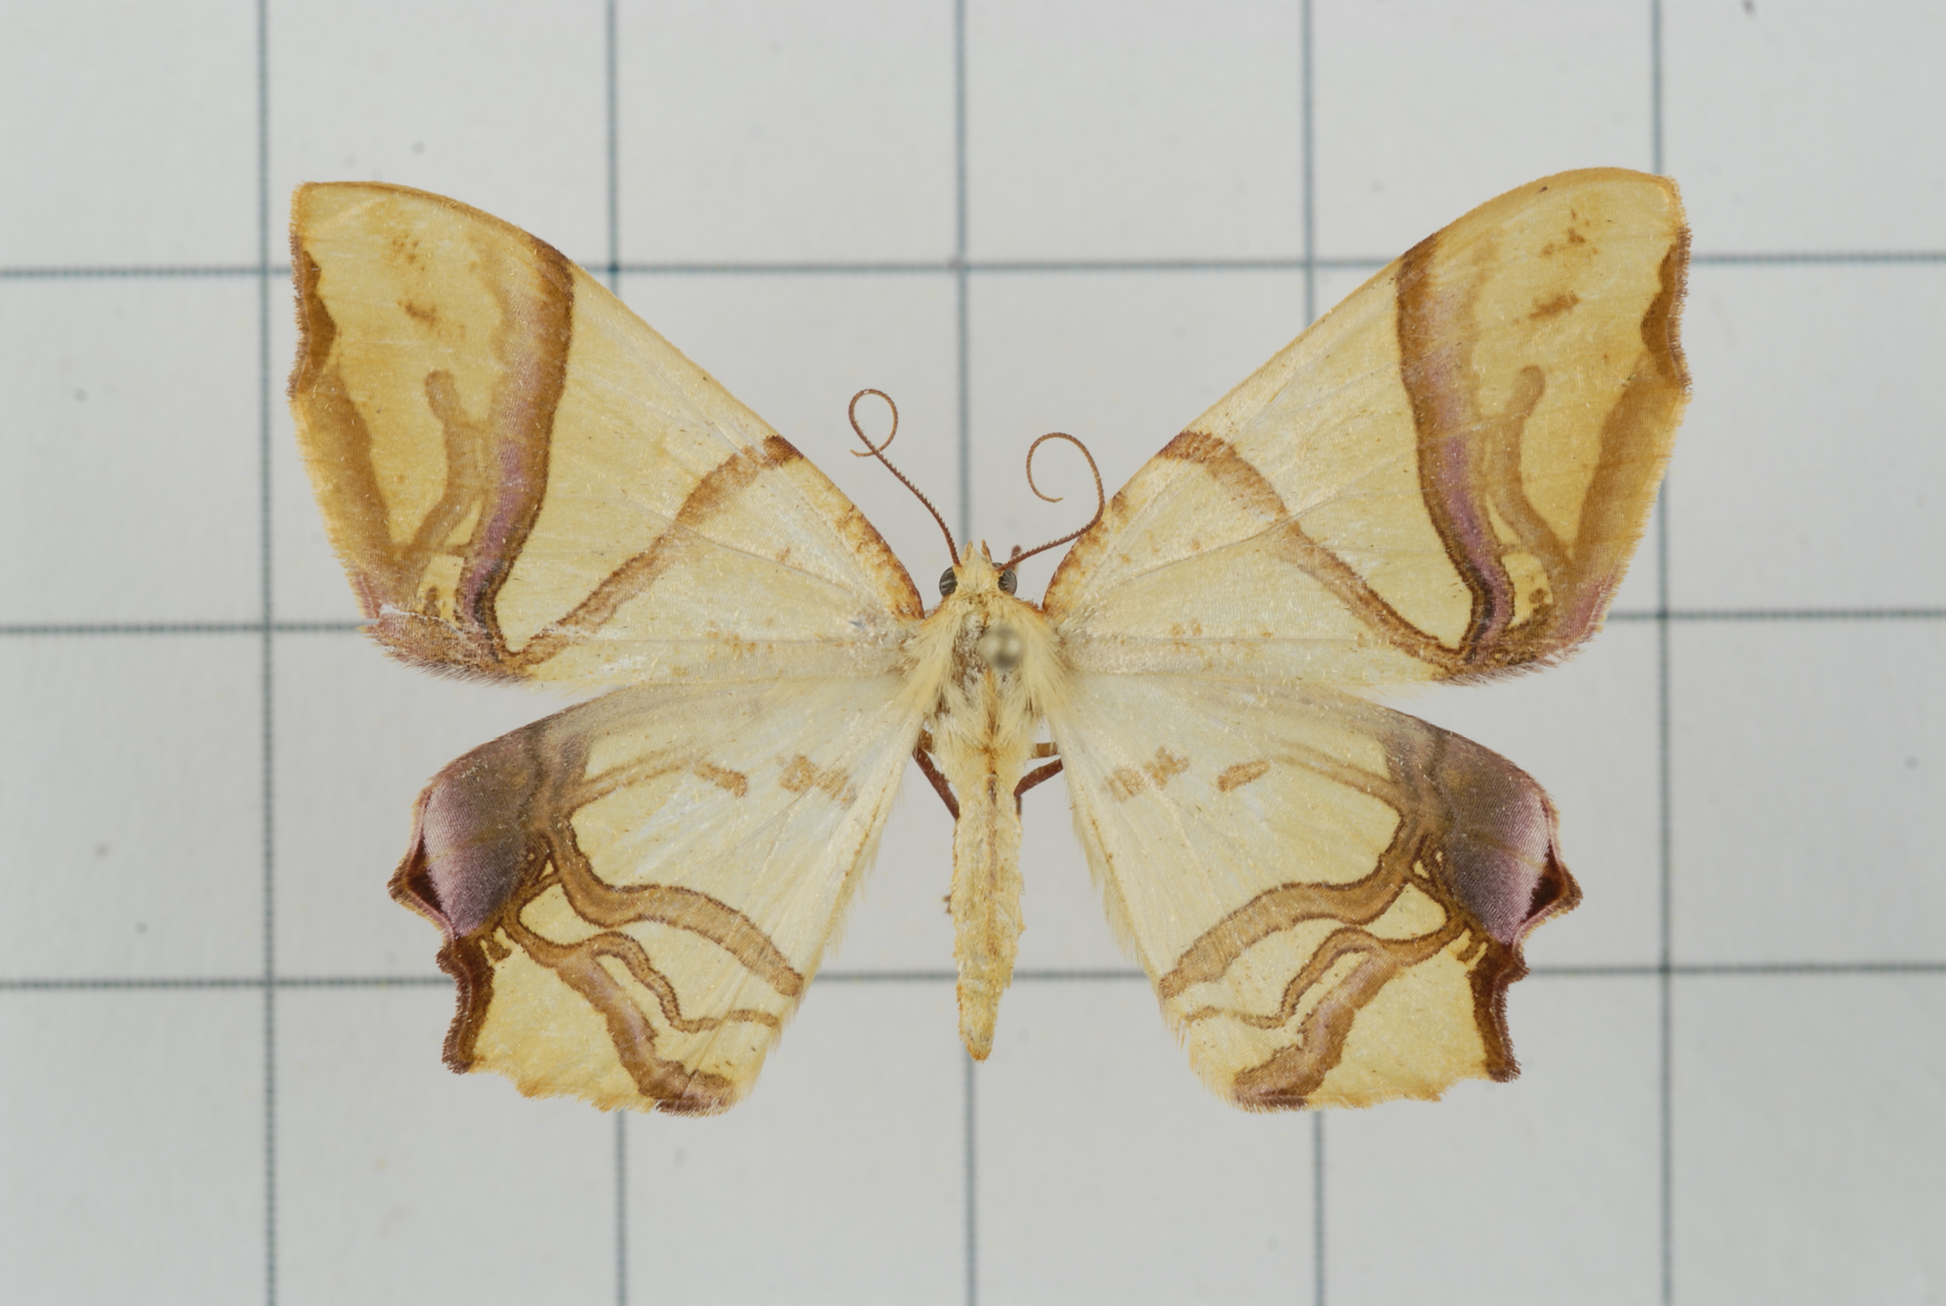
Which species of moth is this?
Trotocraspeda divaricata
